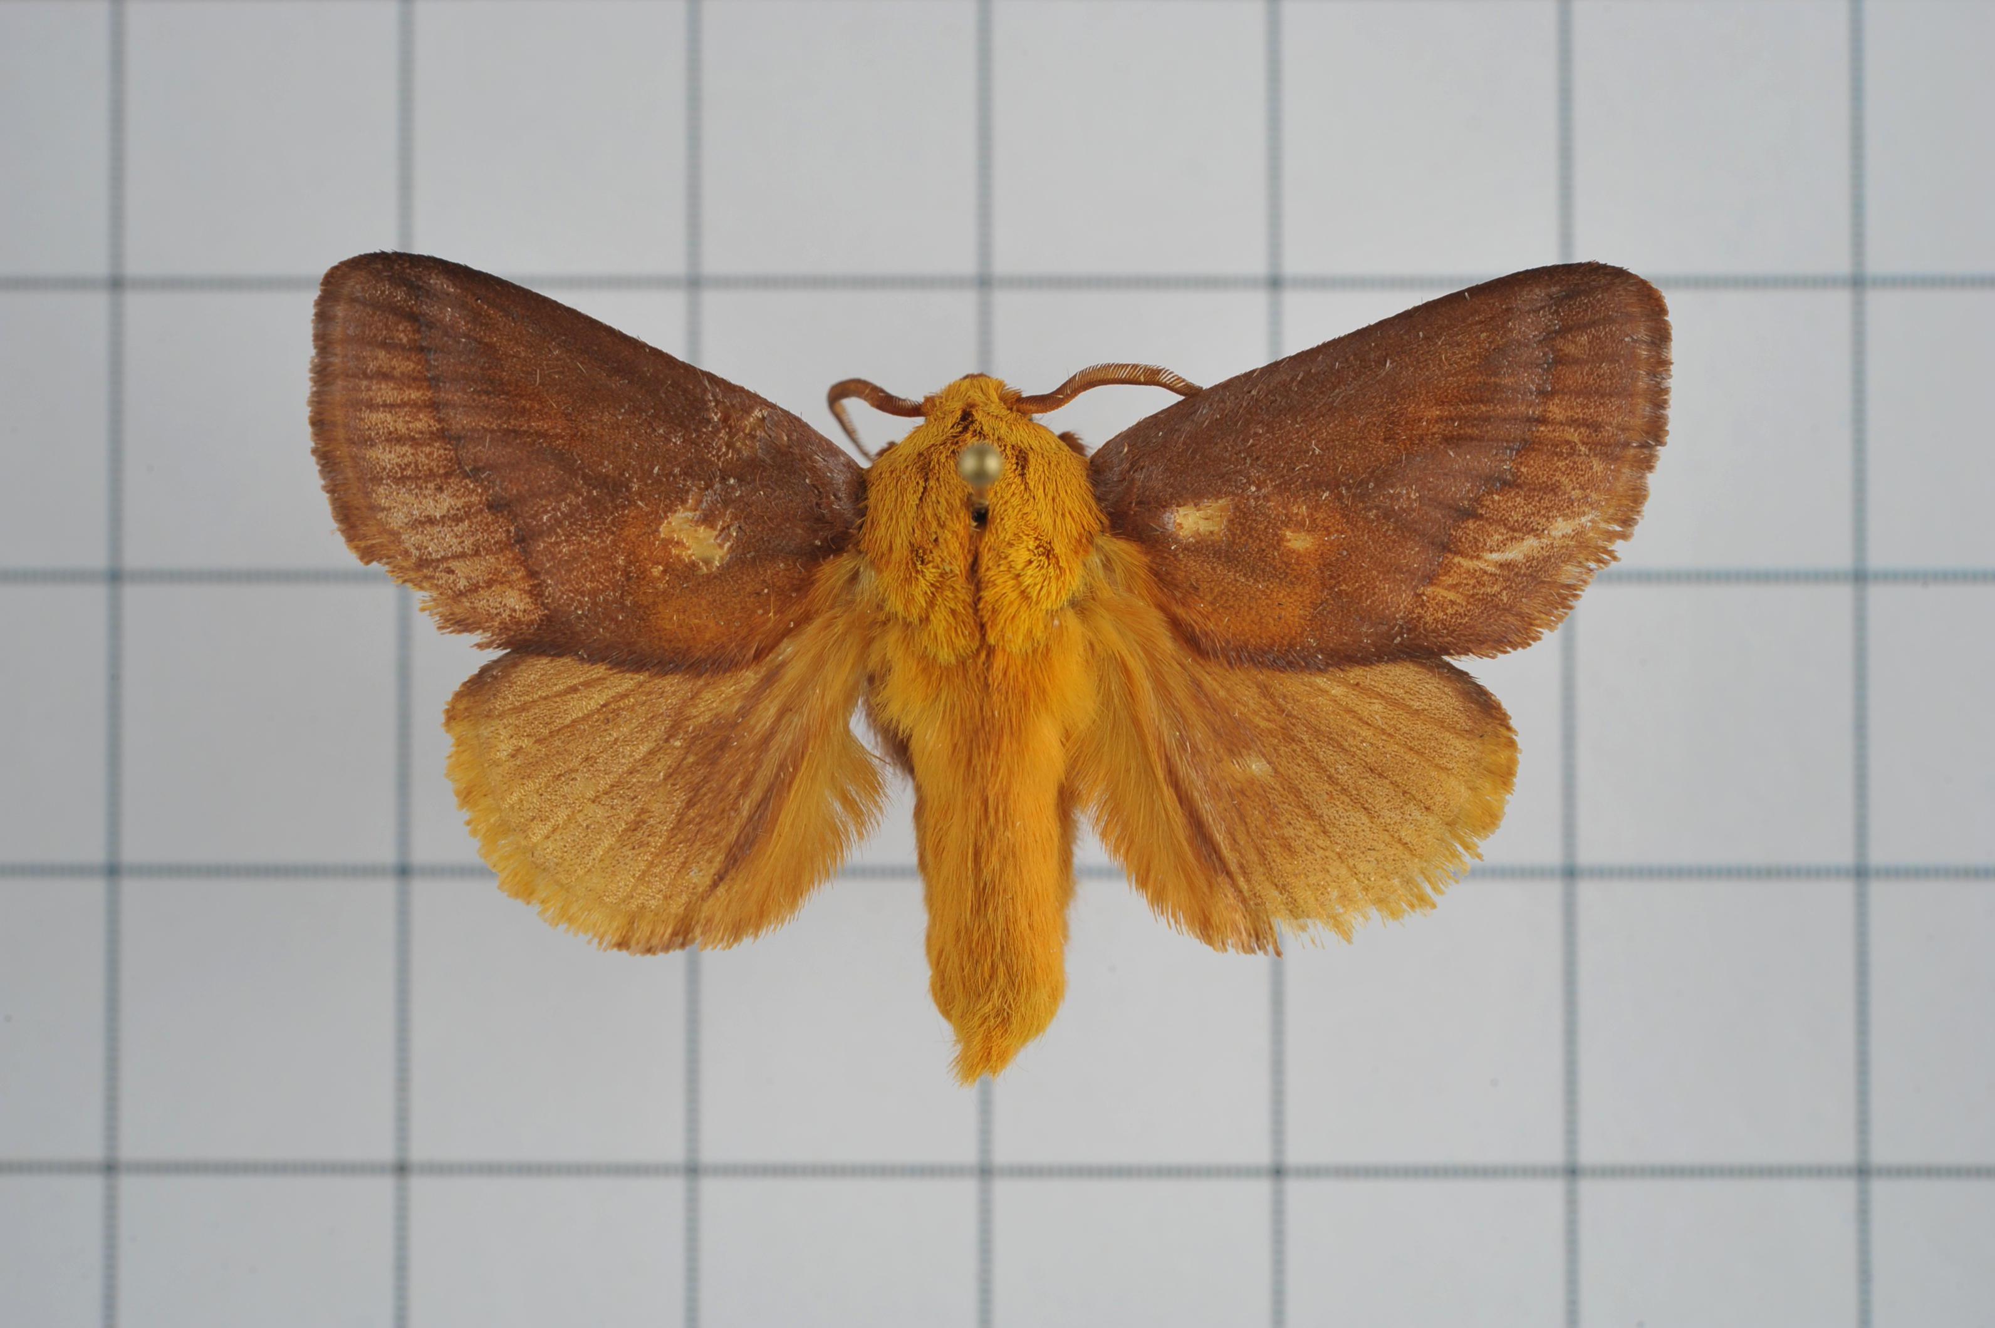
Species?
Narosoideus flavidorsalis
